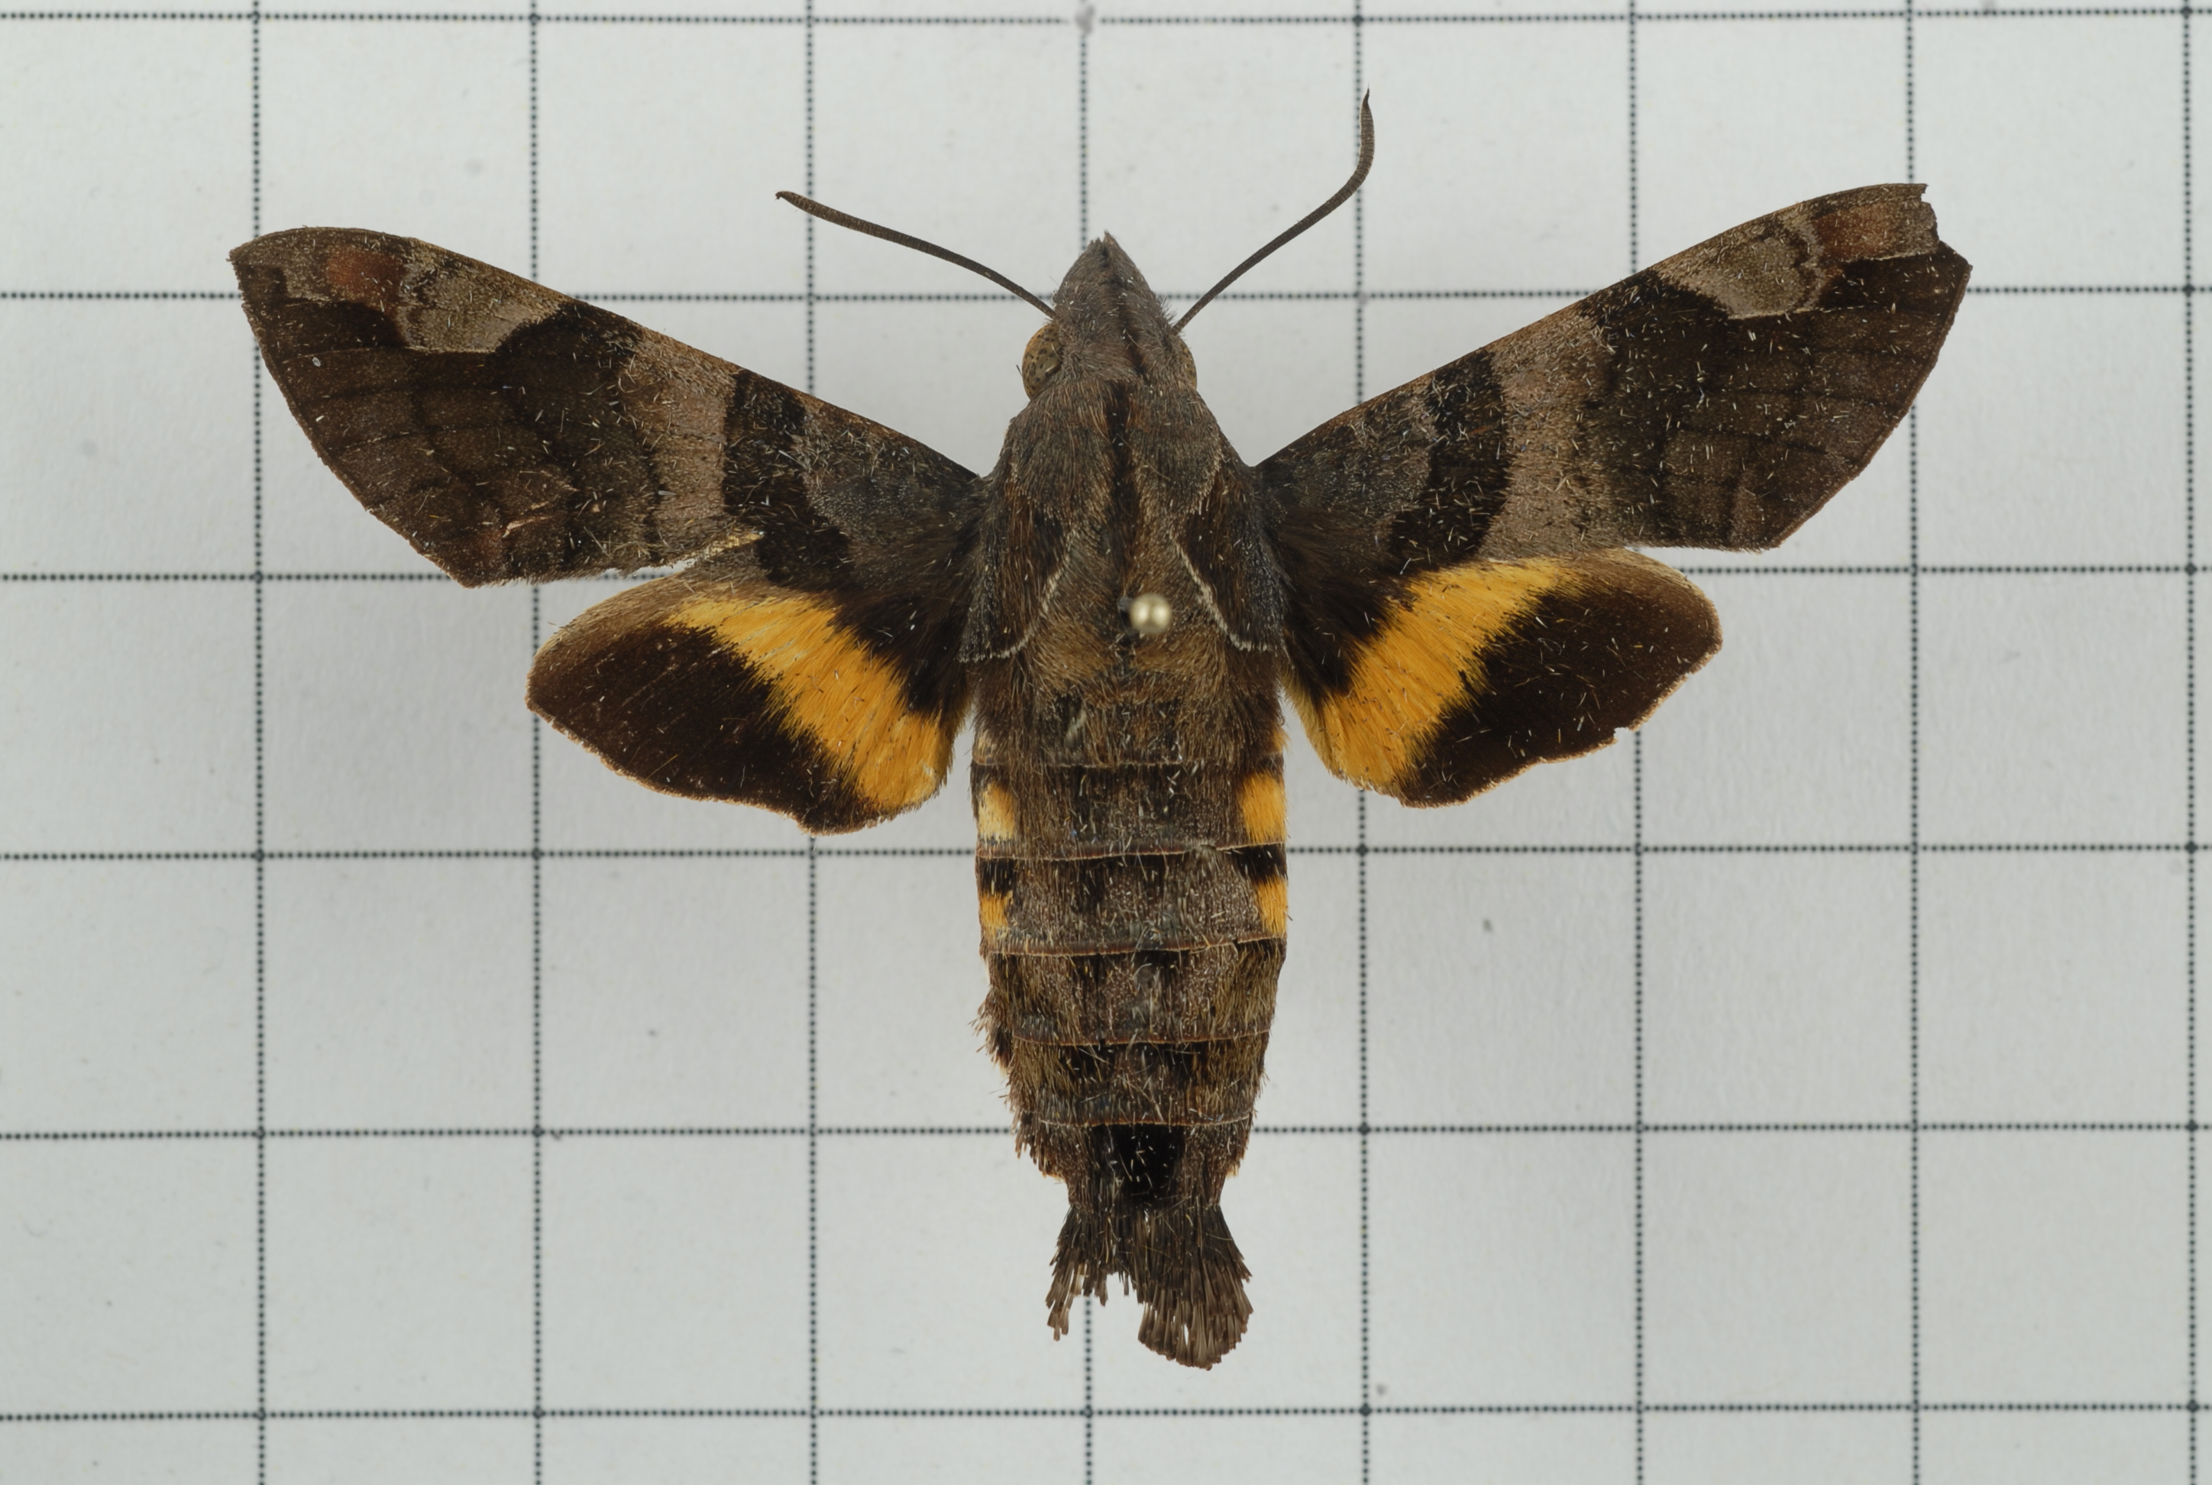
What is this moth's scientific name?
Macroglossum saga
